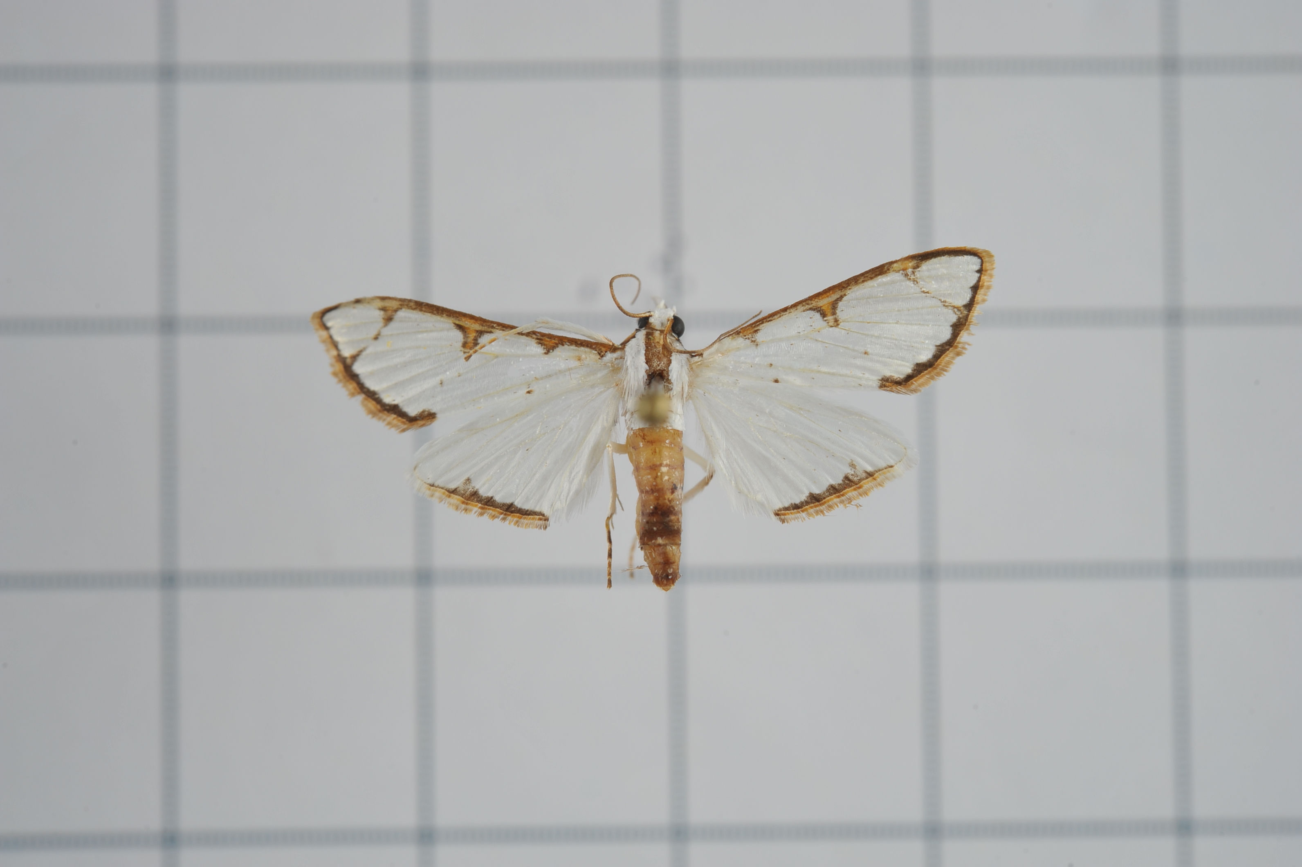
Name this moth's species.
Cirrhochrista spinuella
